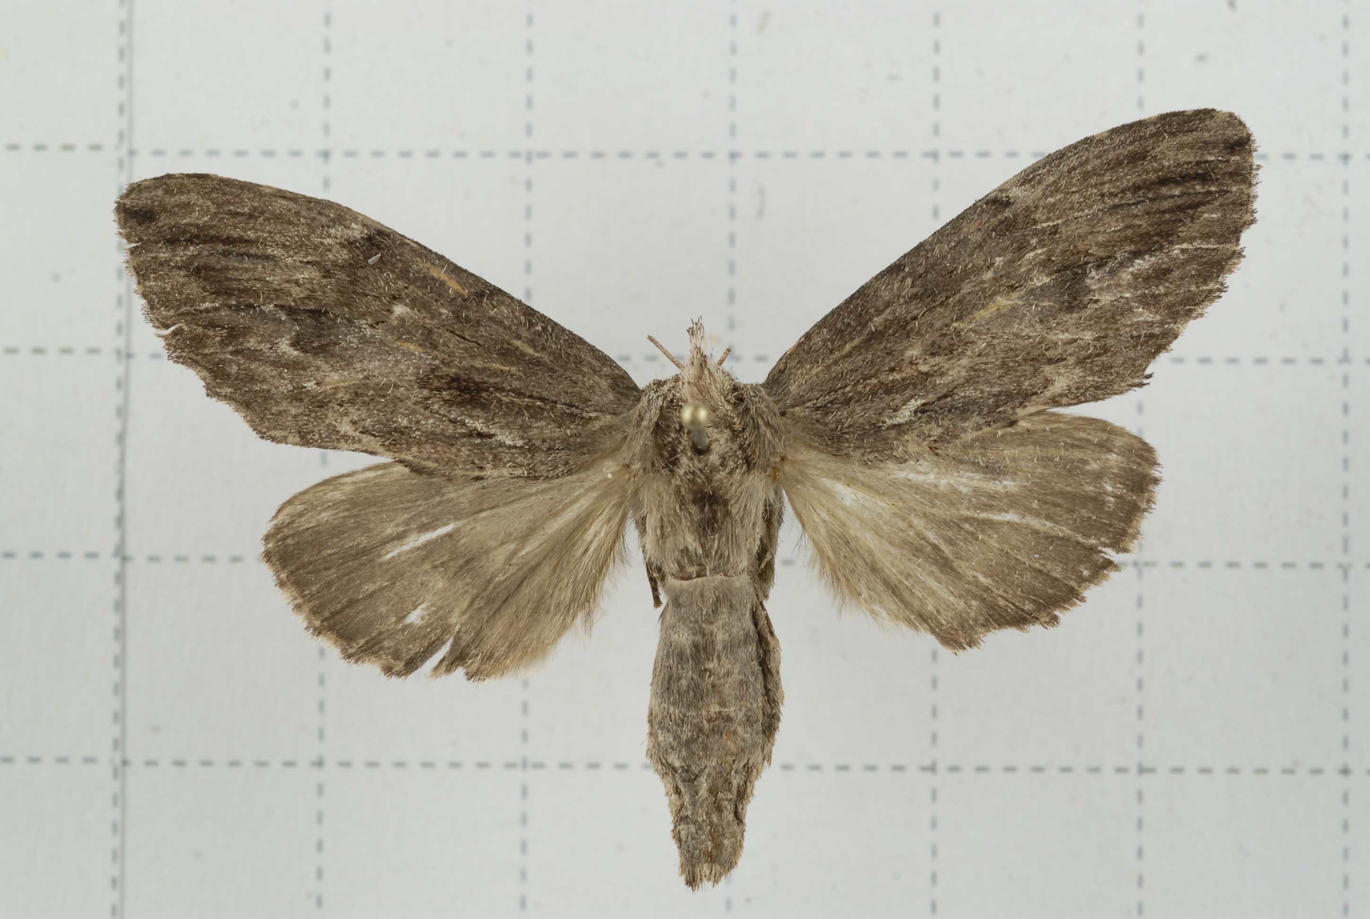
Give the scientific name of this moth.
Allodontoides tenebrosa
